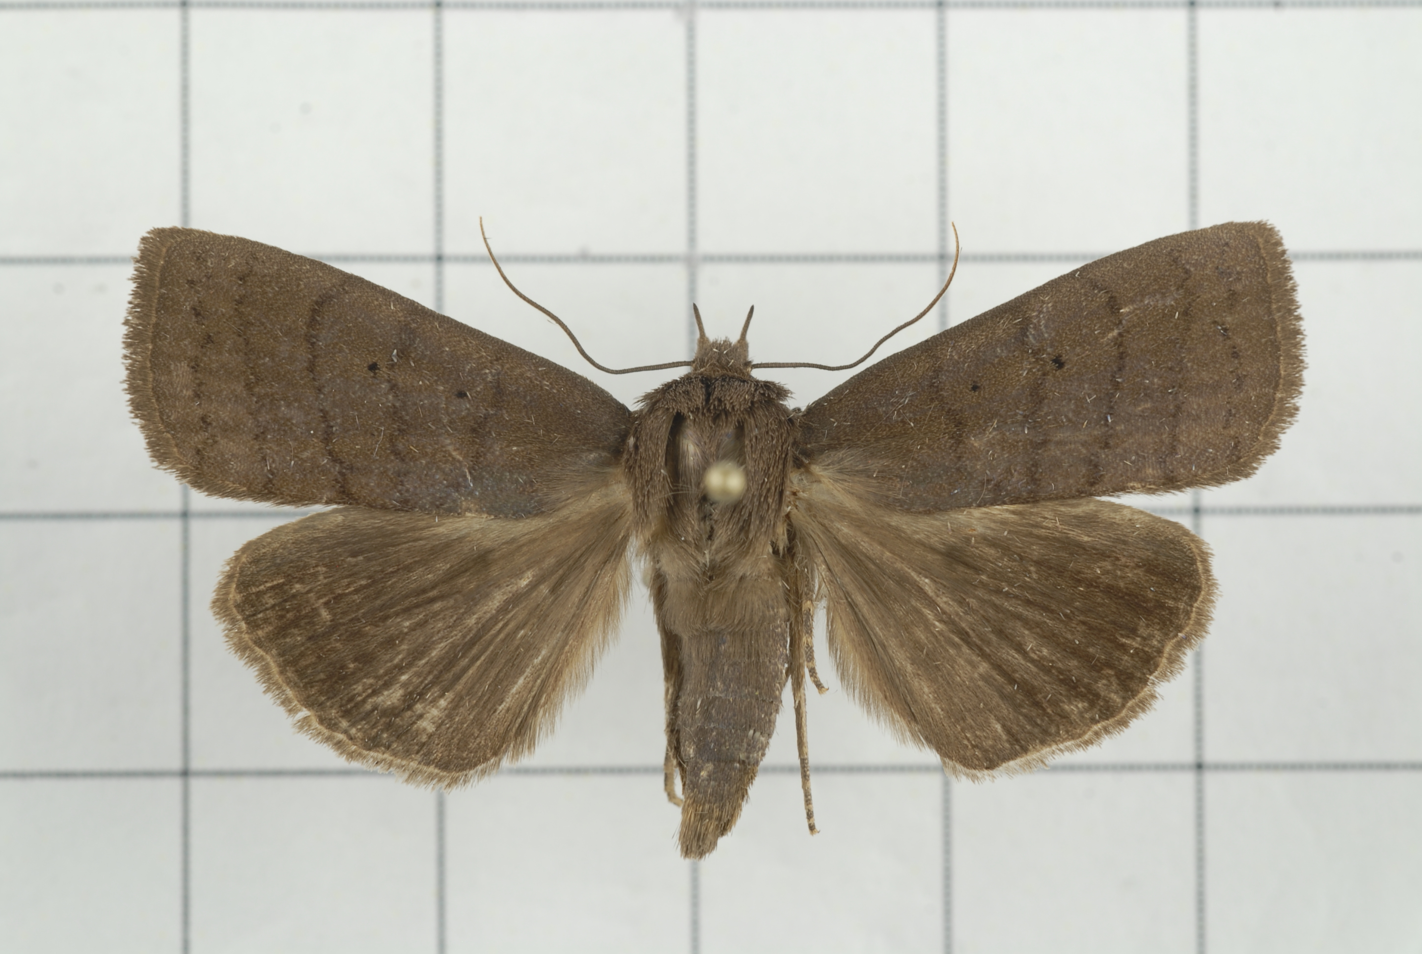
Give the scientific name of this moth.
Avitta taiwana
